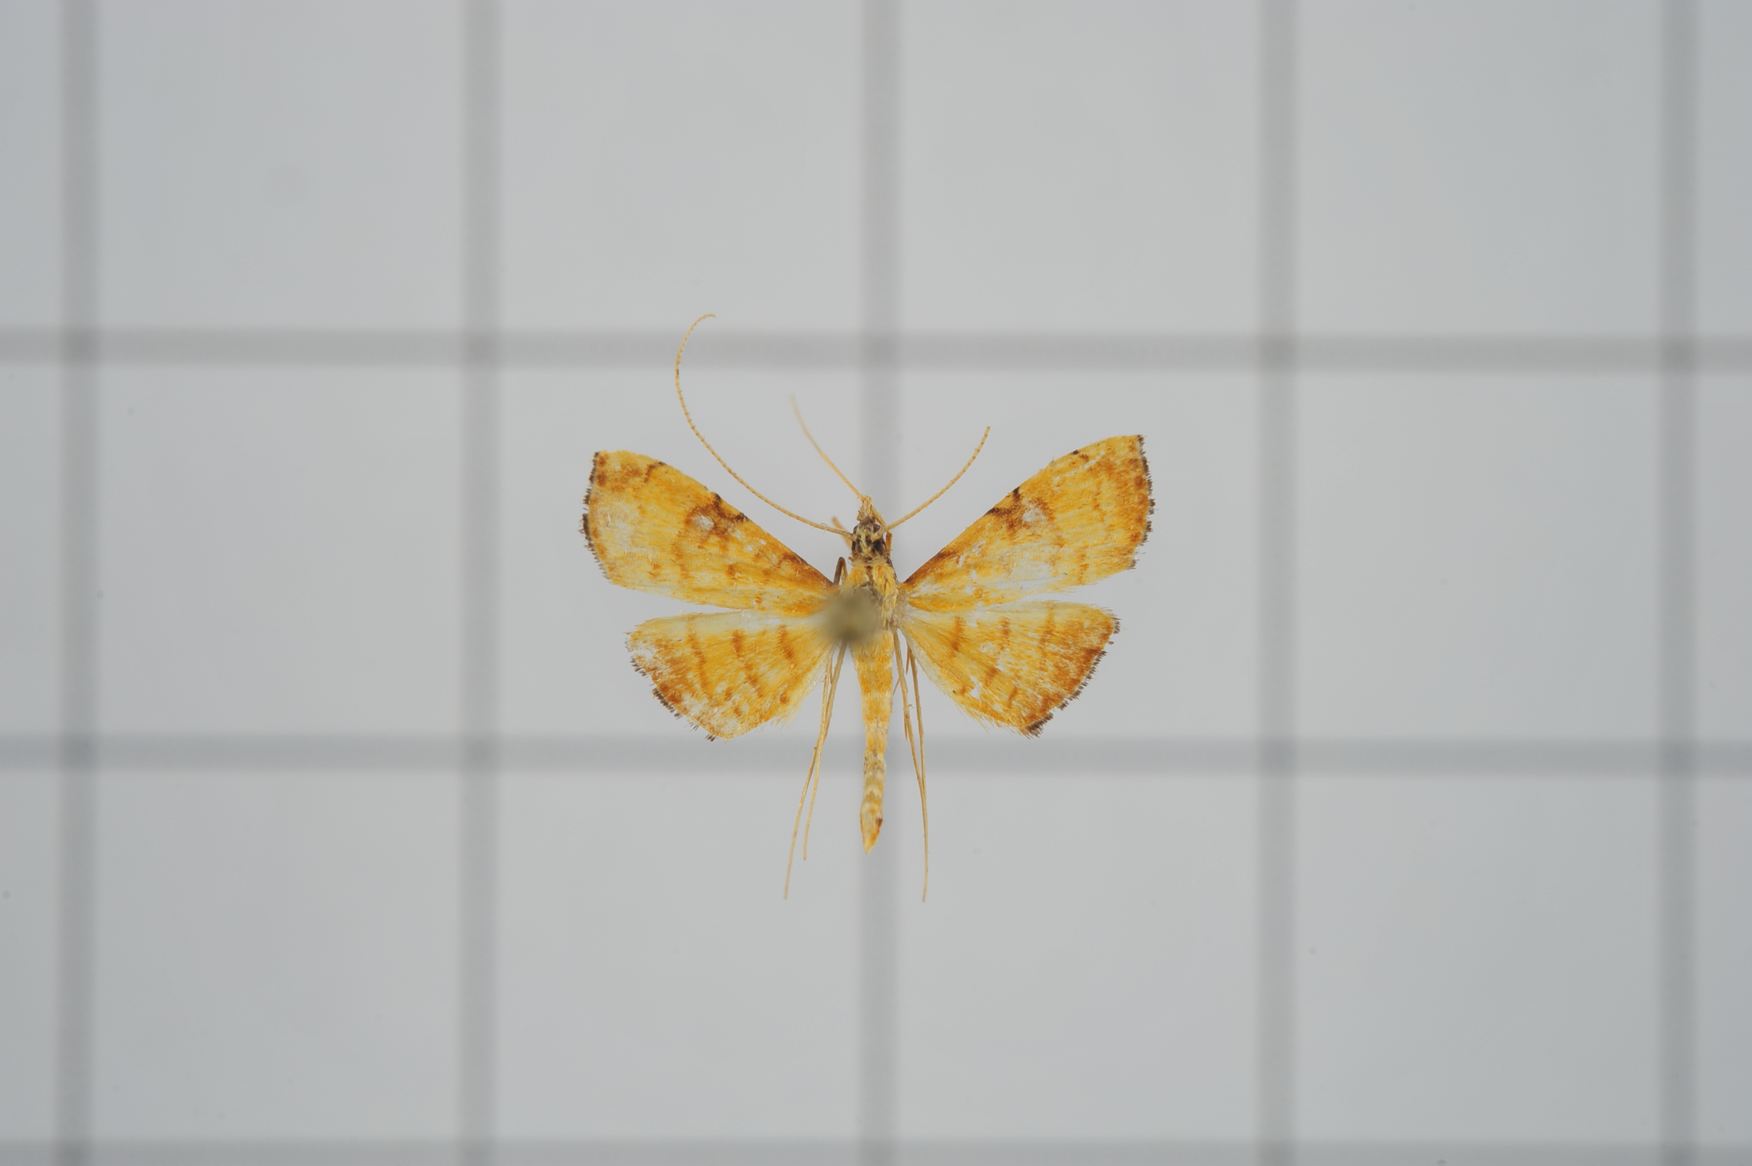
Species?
Mabra nigriscripta
